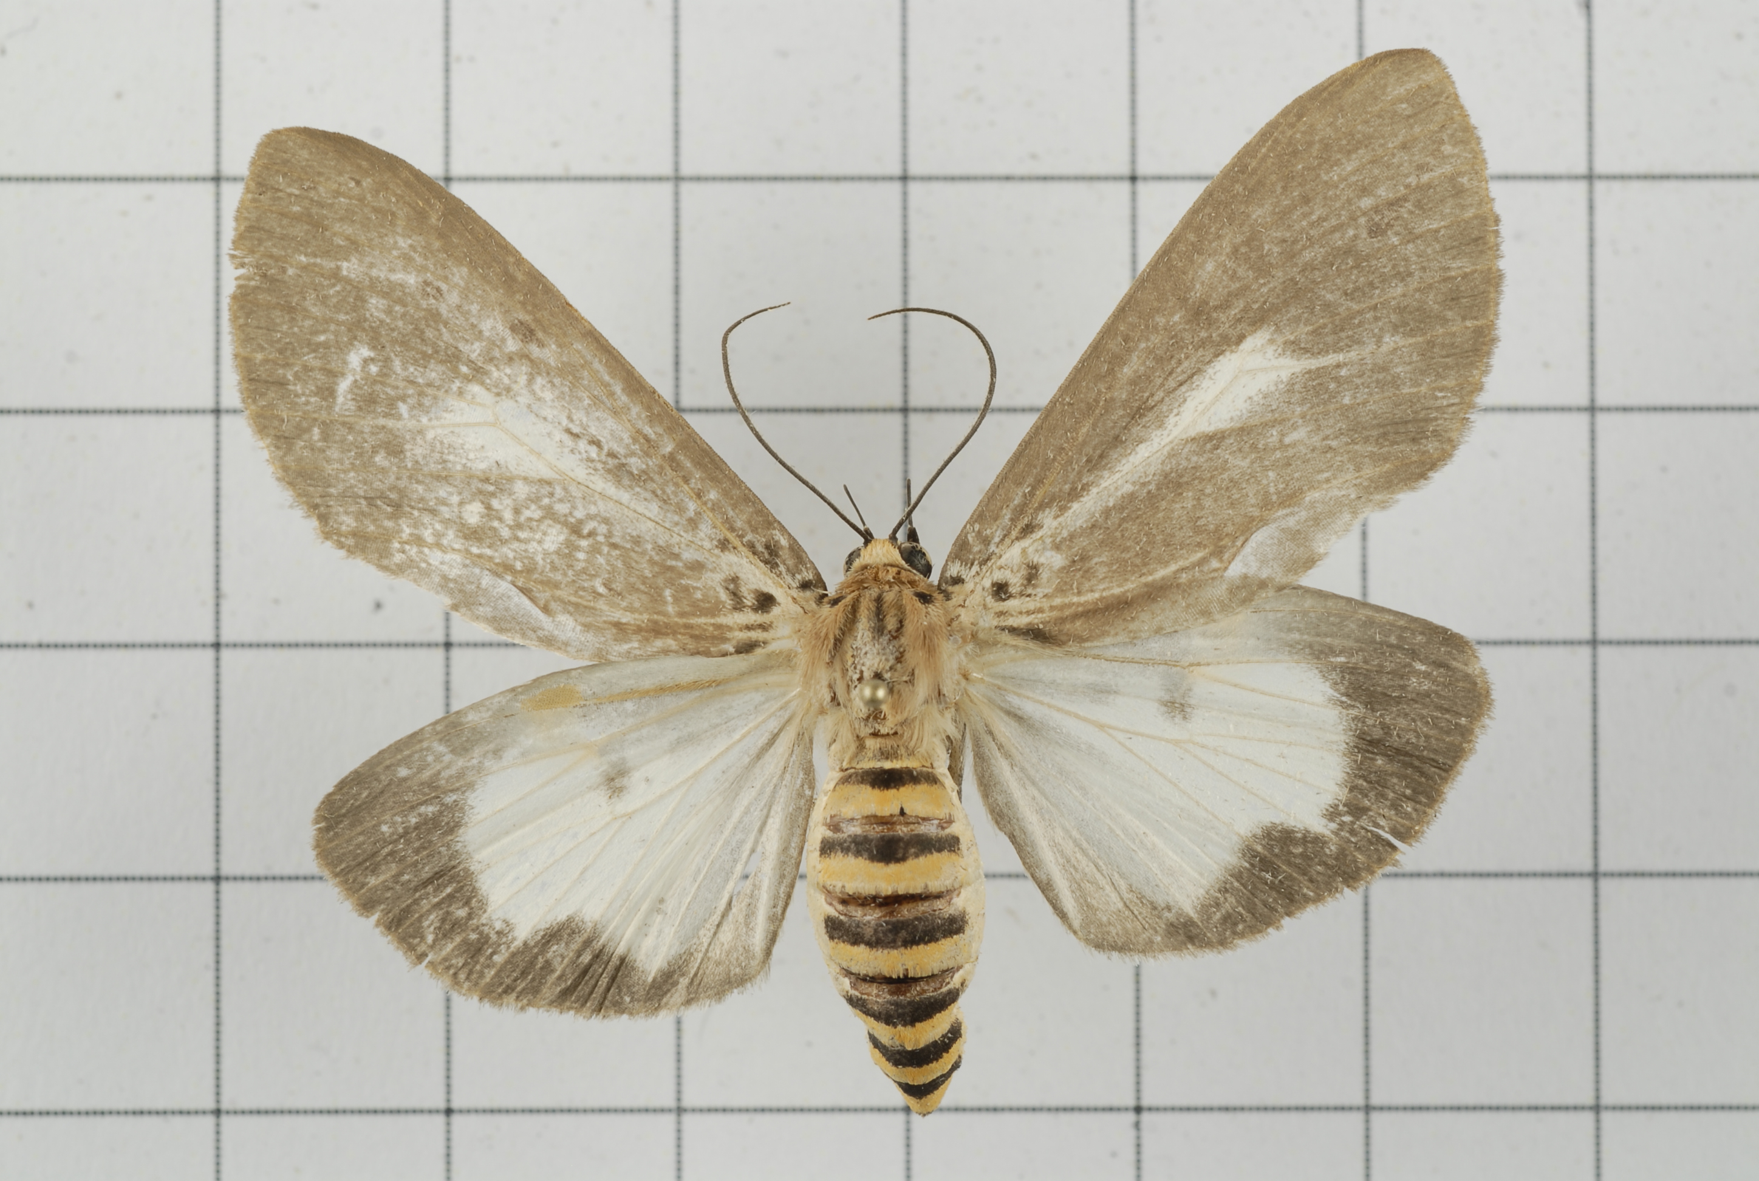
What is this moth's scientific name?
Asota heliconia zebrina
